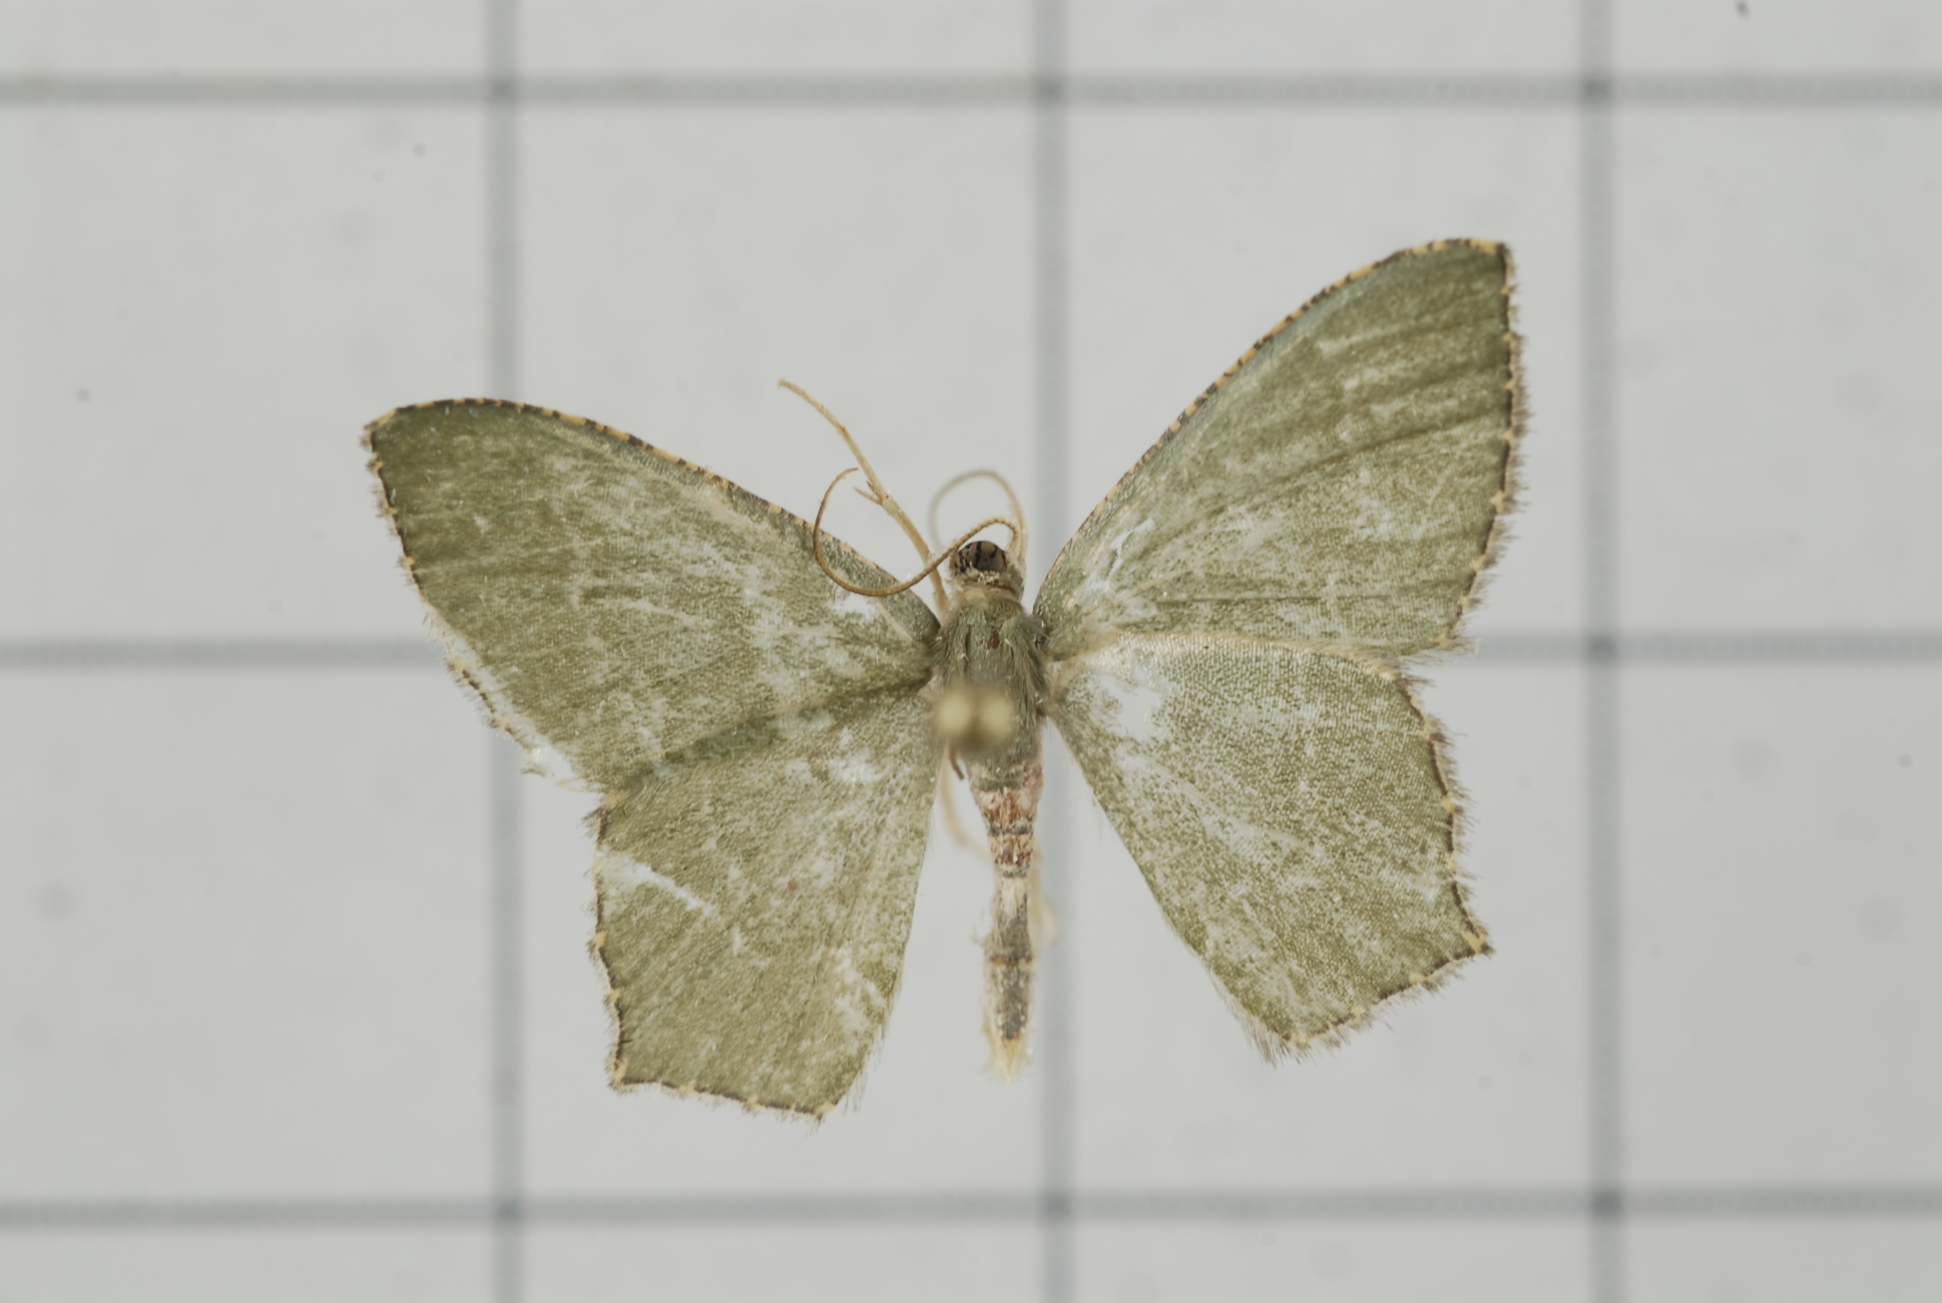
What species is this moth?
Hemithea tritonaria
